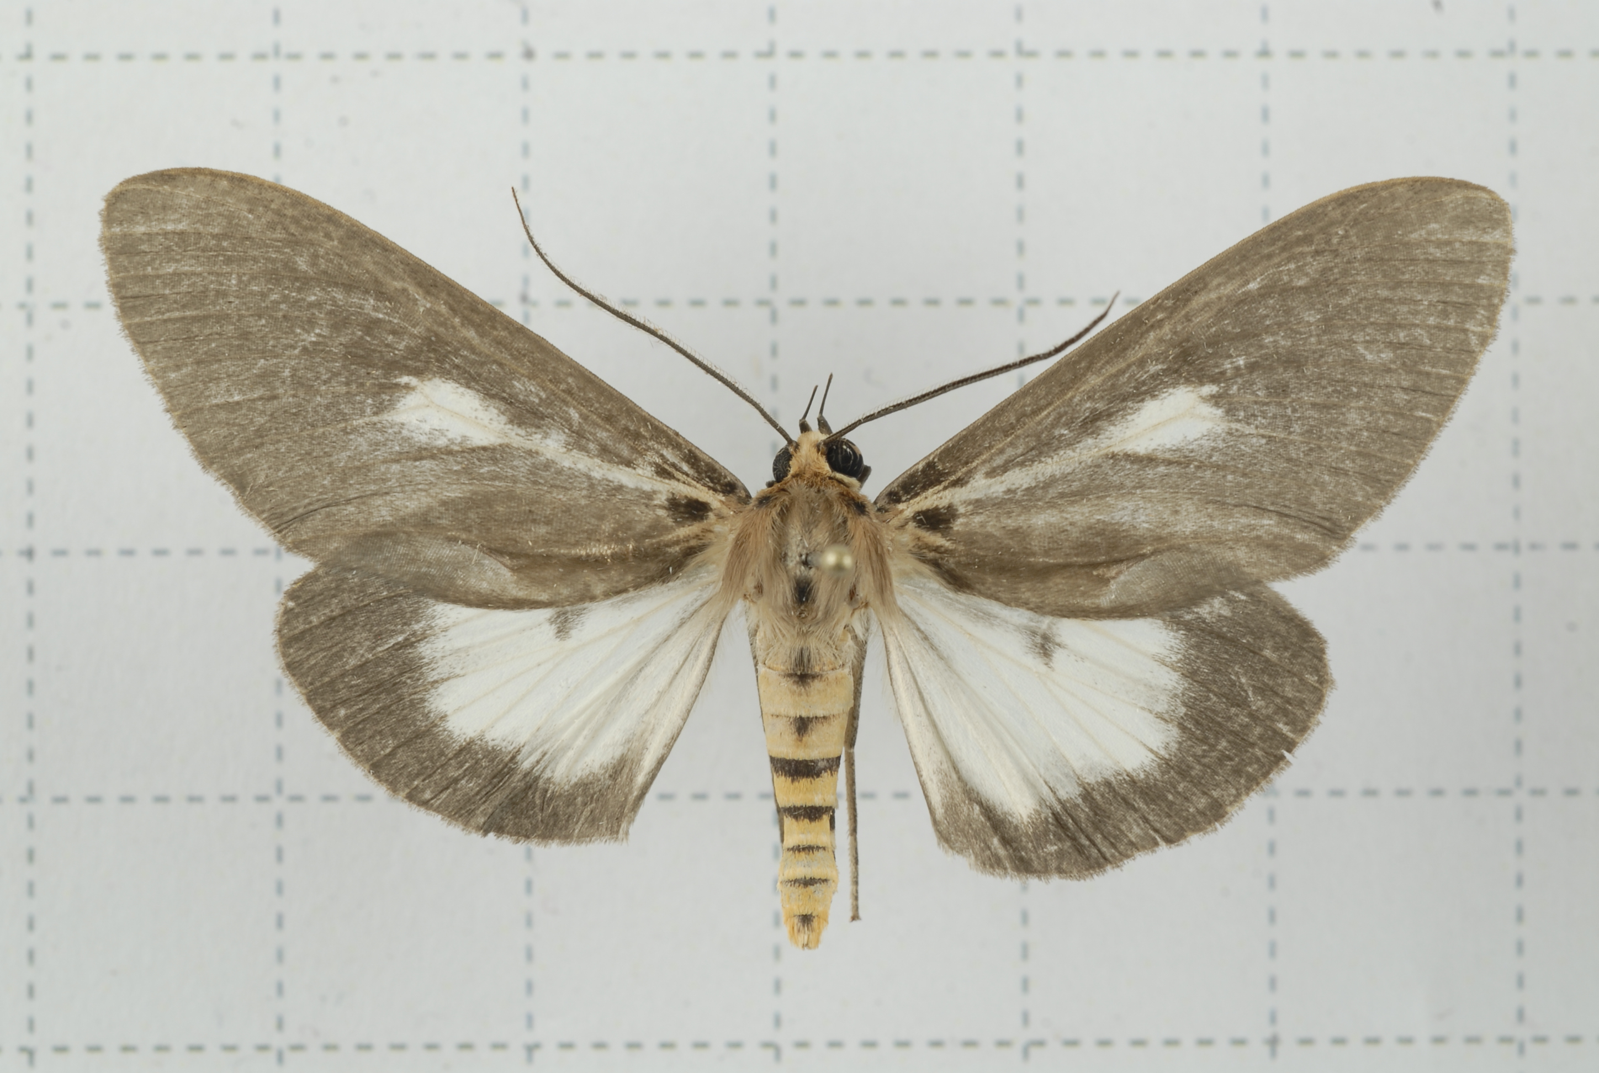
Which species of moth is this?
Asota heliconia zebrina
